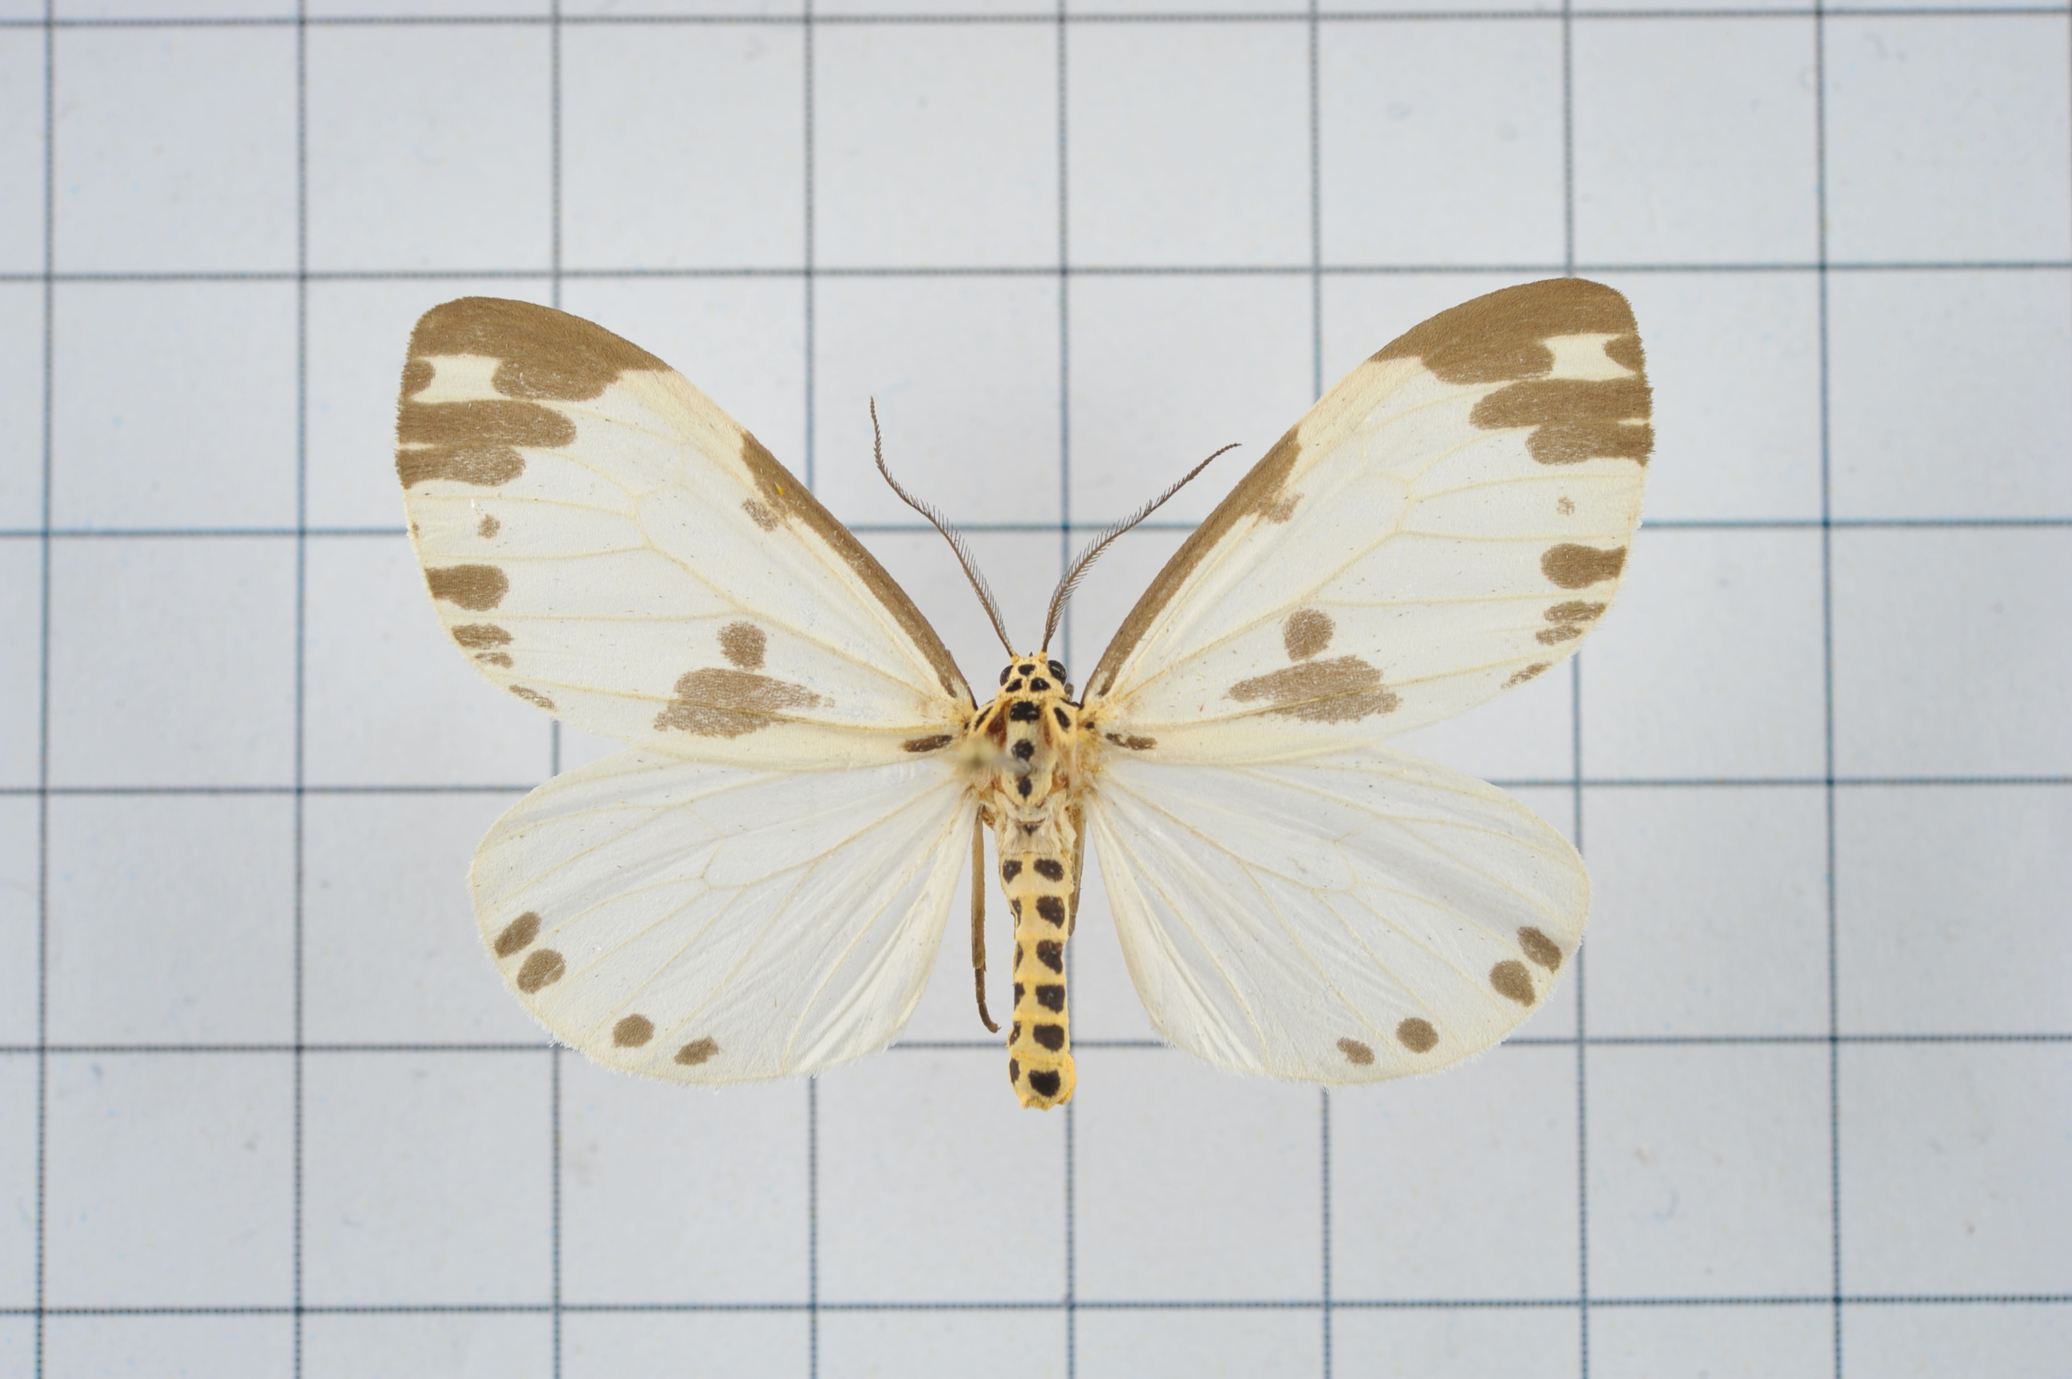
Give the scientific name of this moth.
Nyctemera carissima formosana
